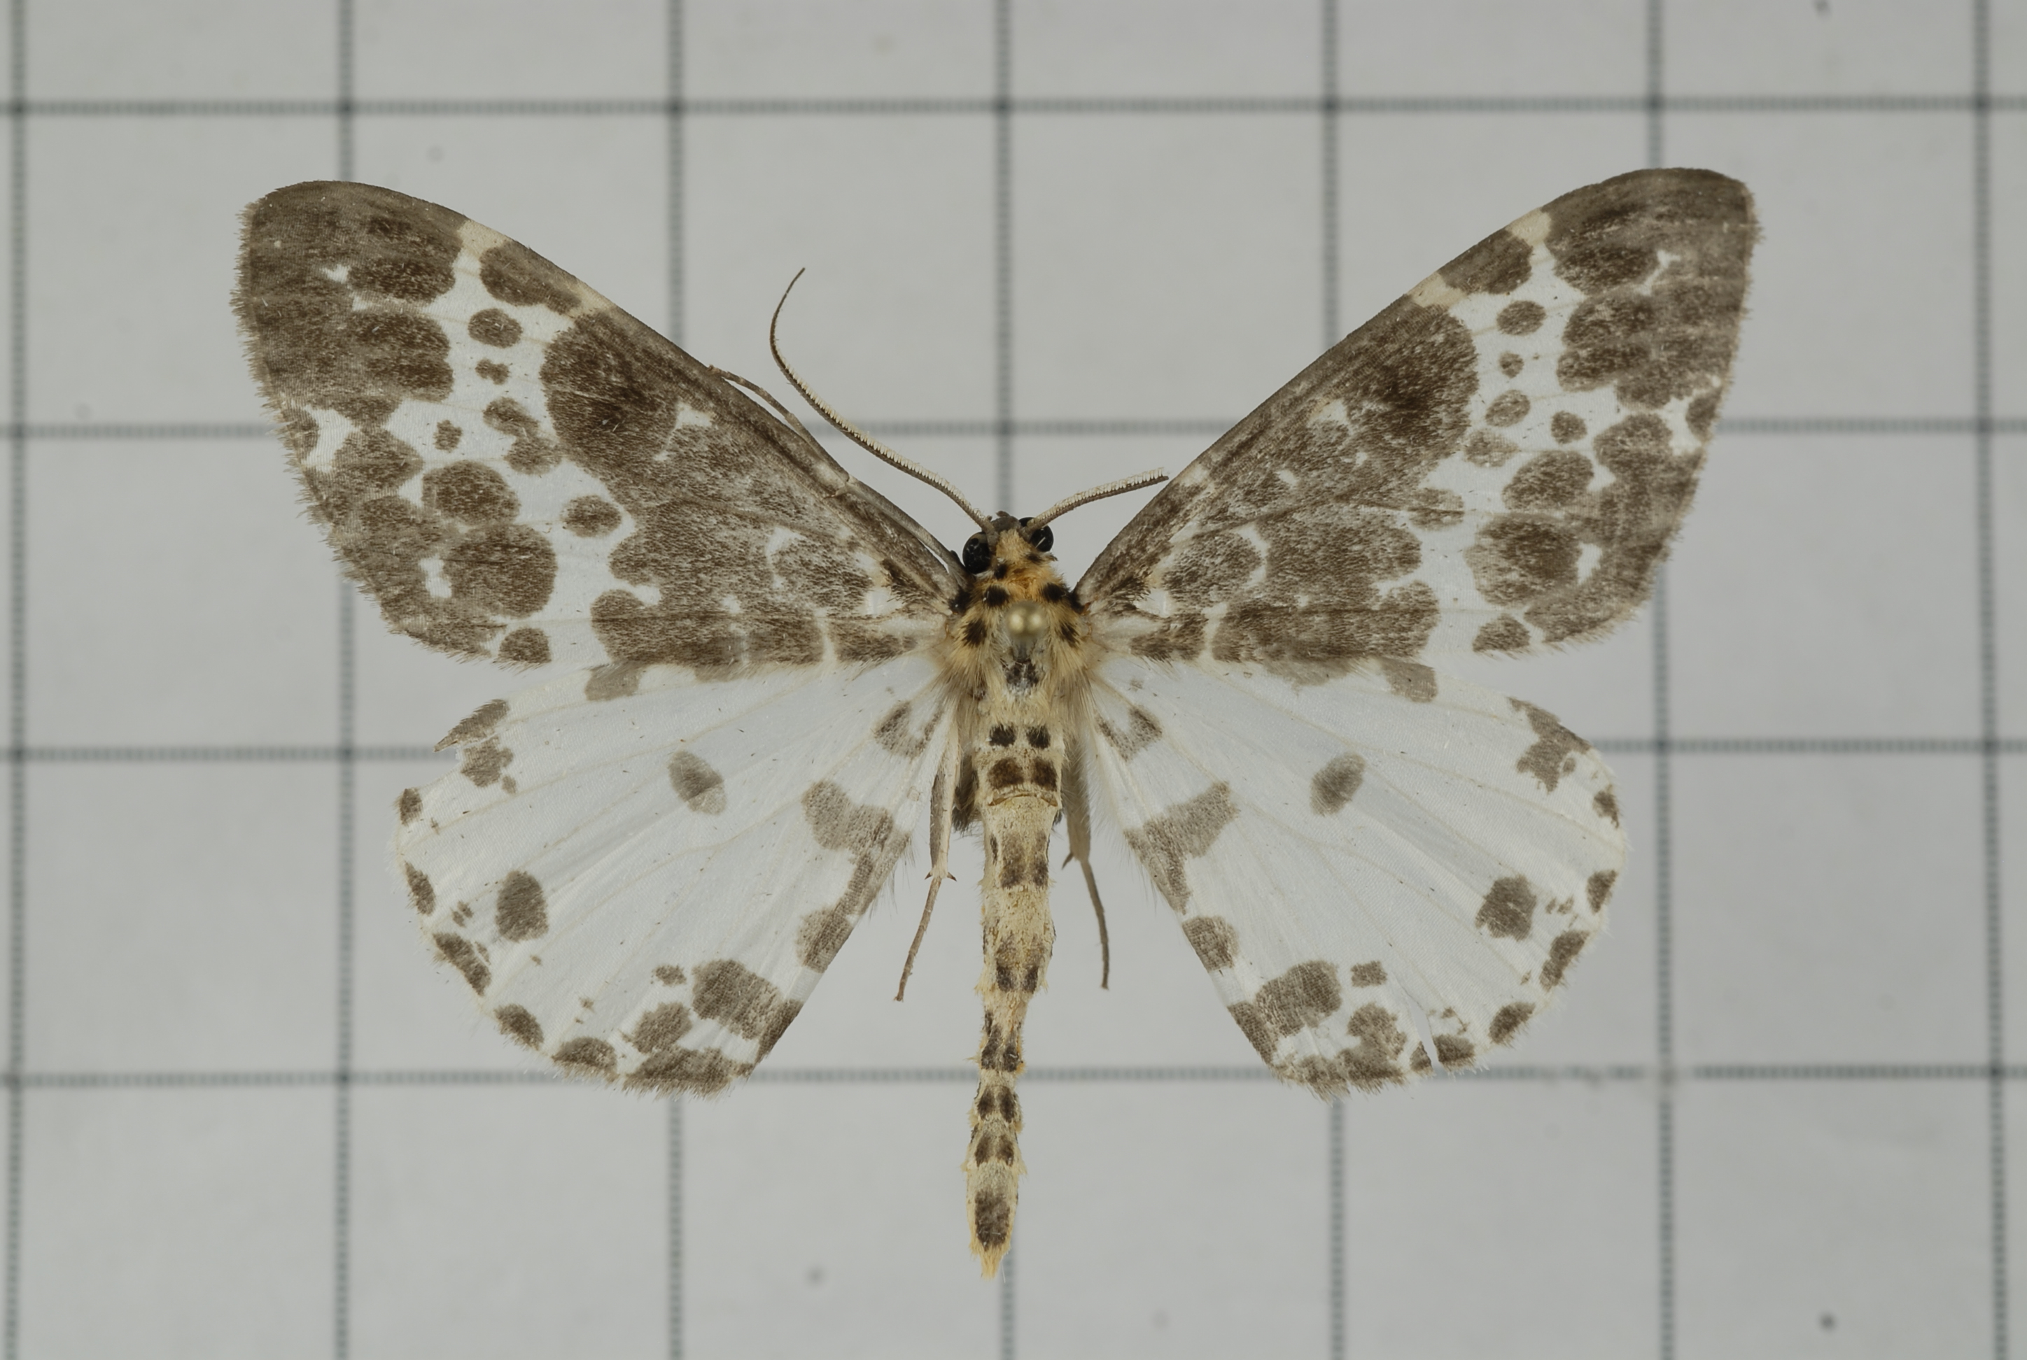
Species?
Dilophodes elegans khasiana
